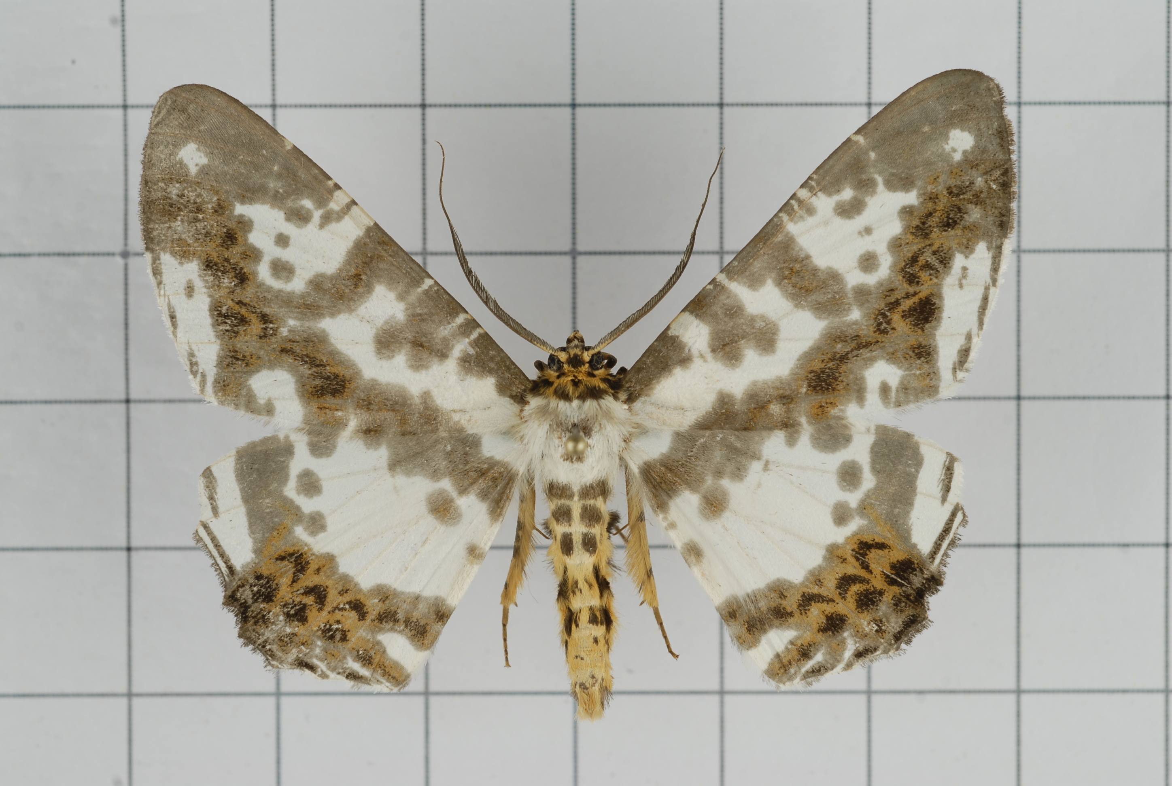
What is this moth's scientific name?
Rusicada fulvida
